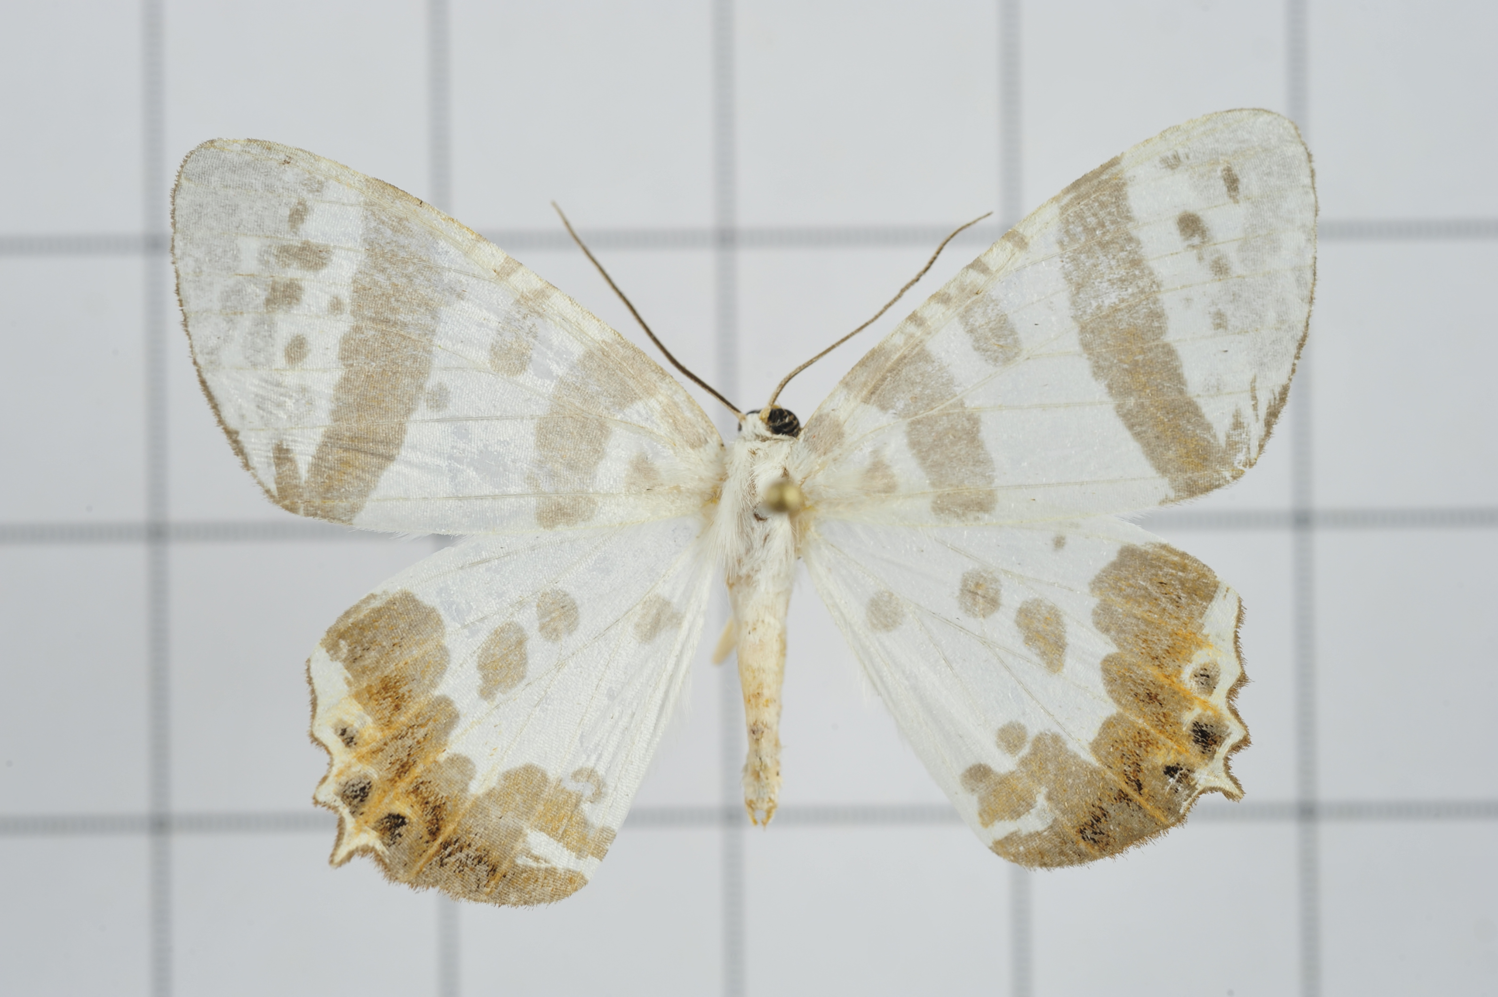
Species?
Tristrophis rectifascia rectifascia
